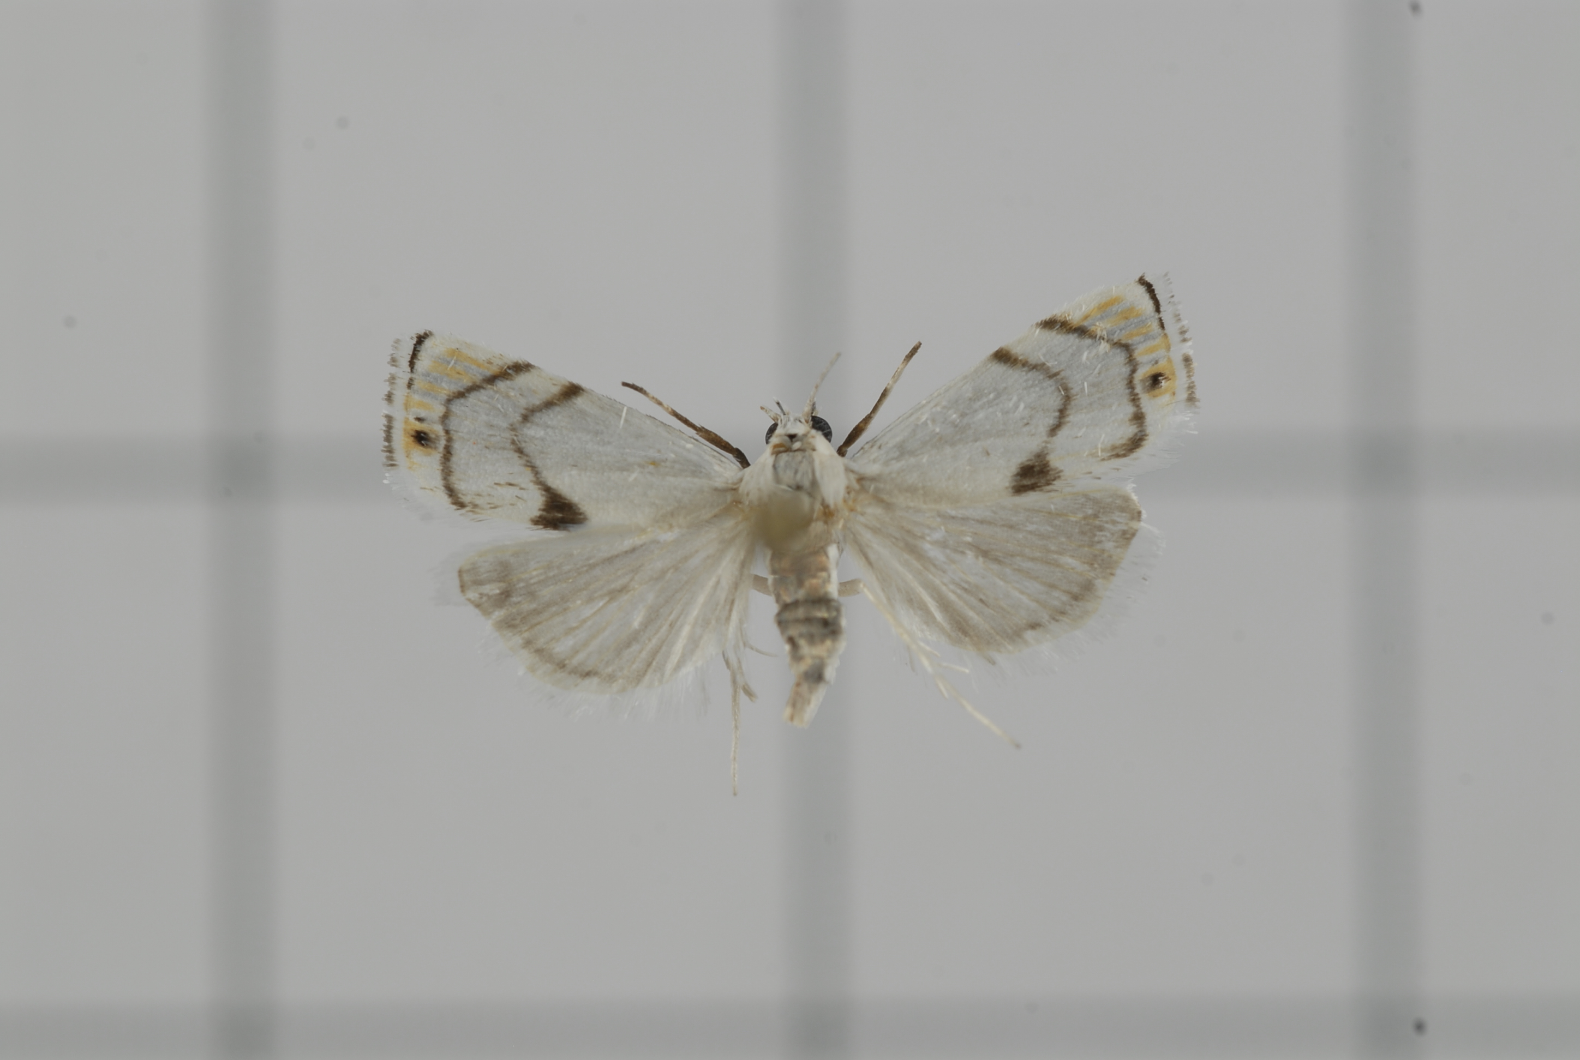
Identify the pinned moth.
Gargela renatusalis
